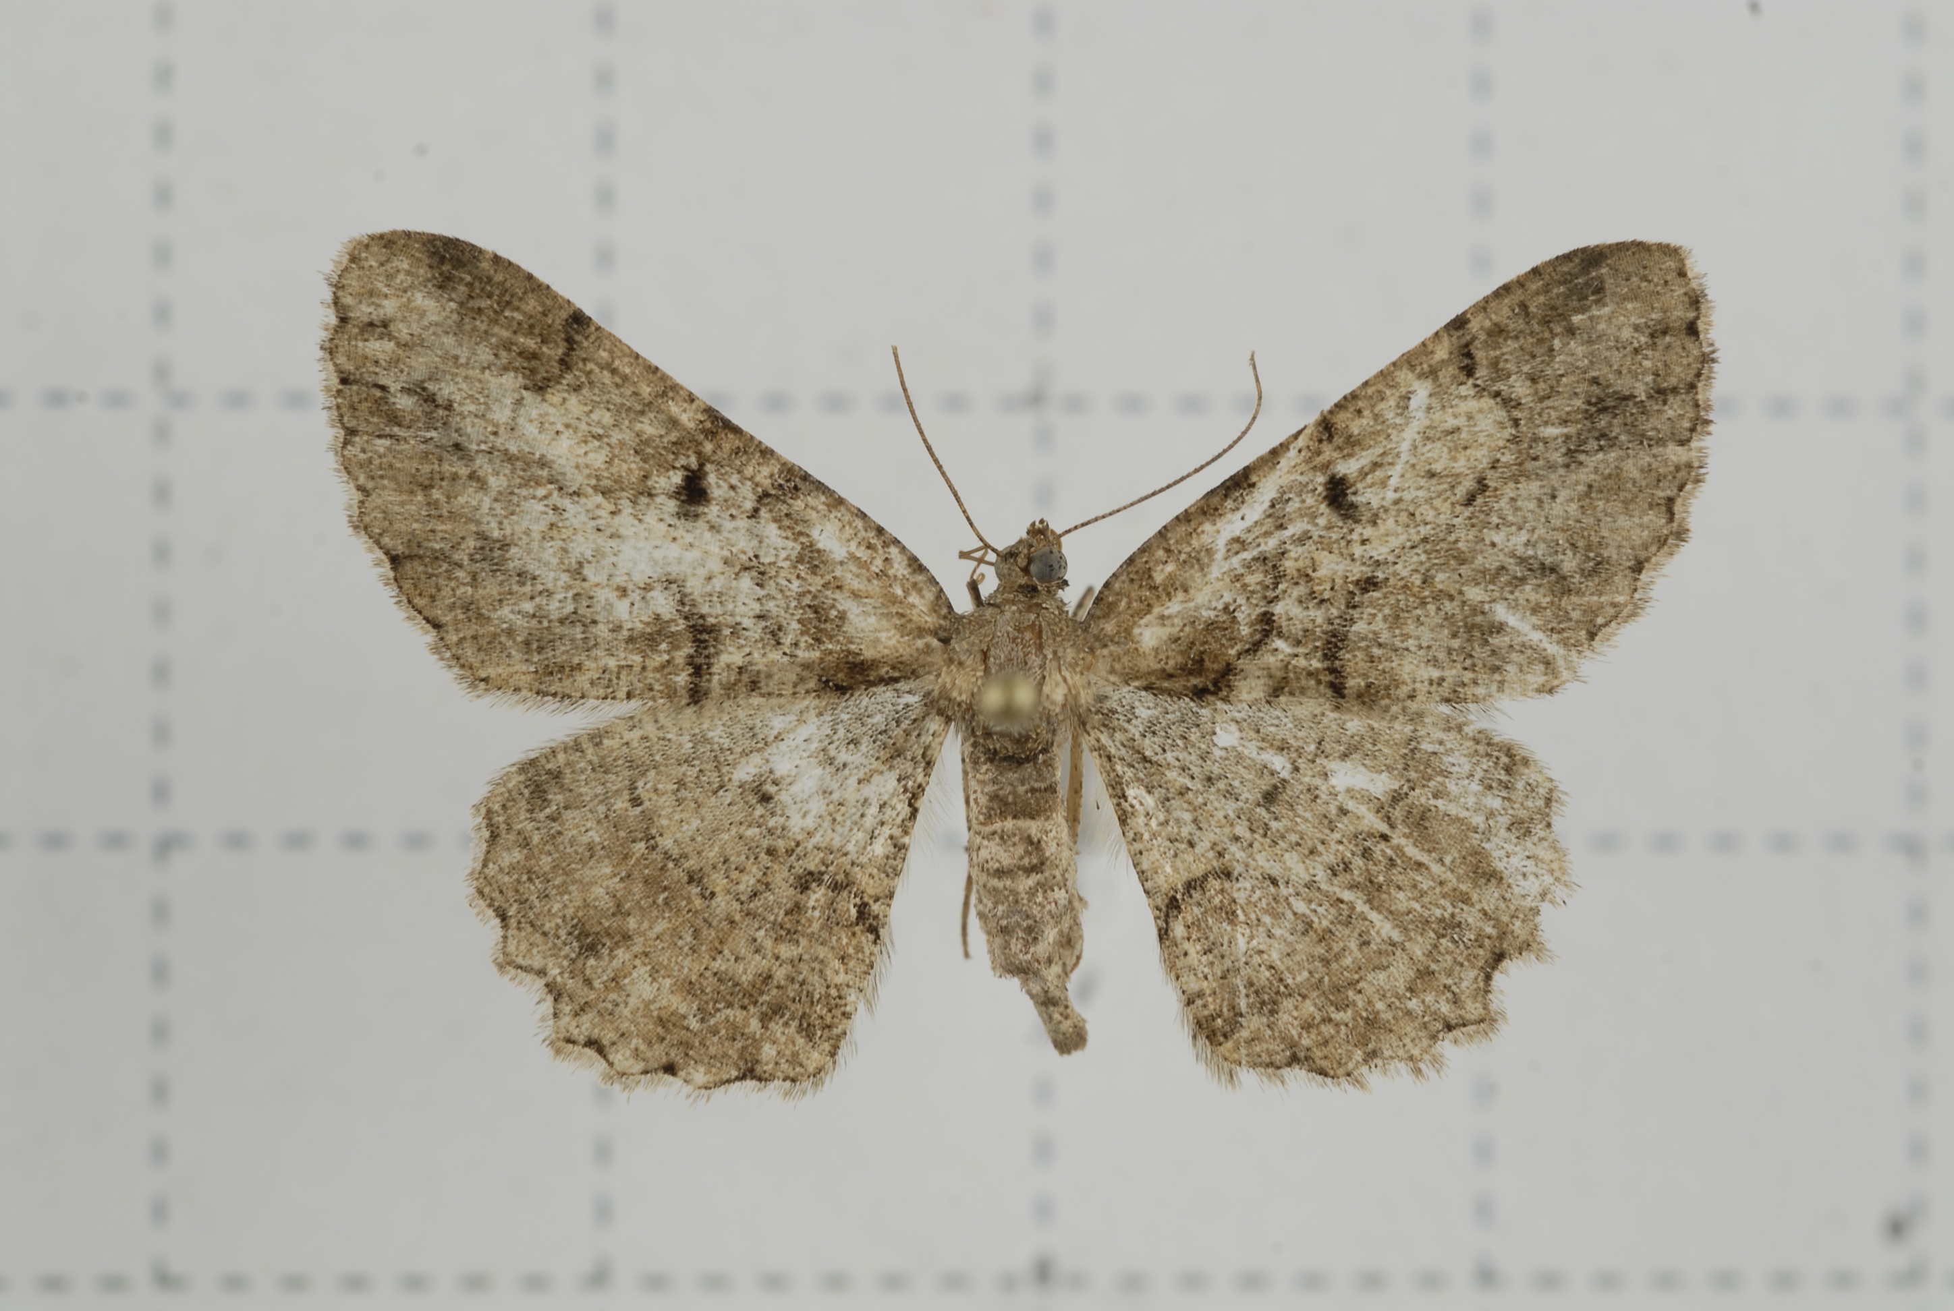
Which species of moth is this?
Psilalcis pulveraria
